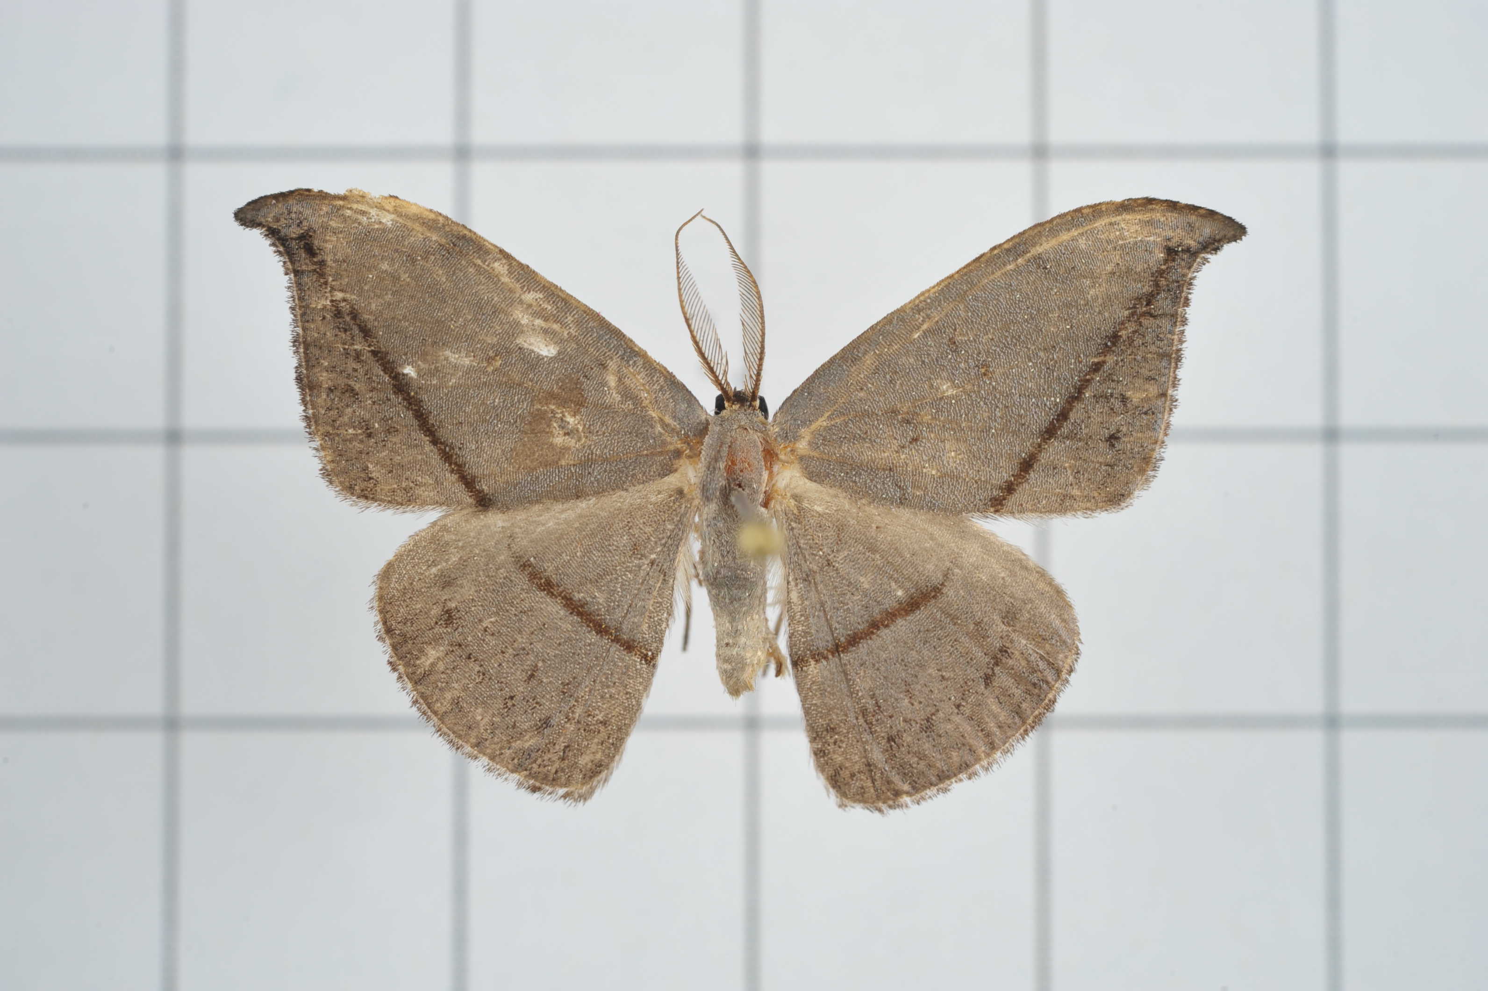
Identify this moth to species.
Albara reversaria opalescens
